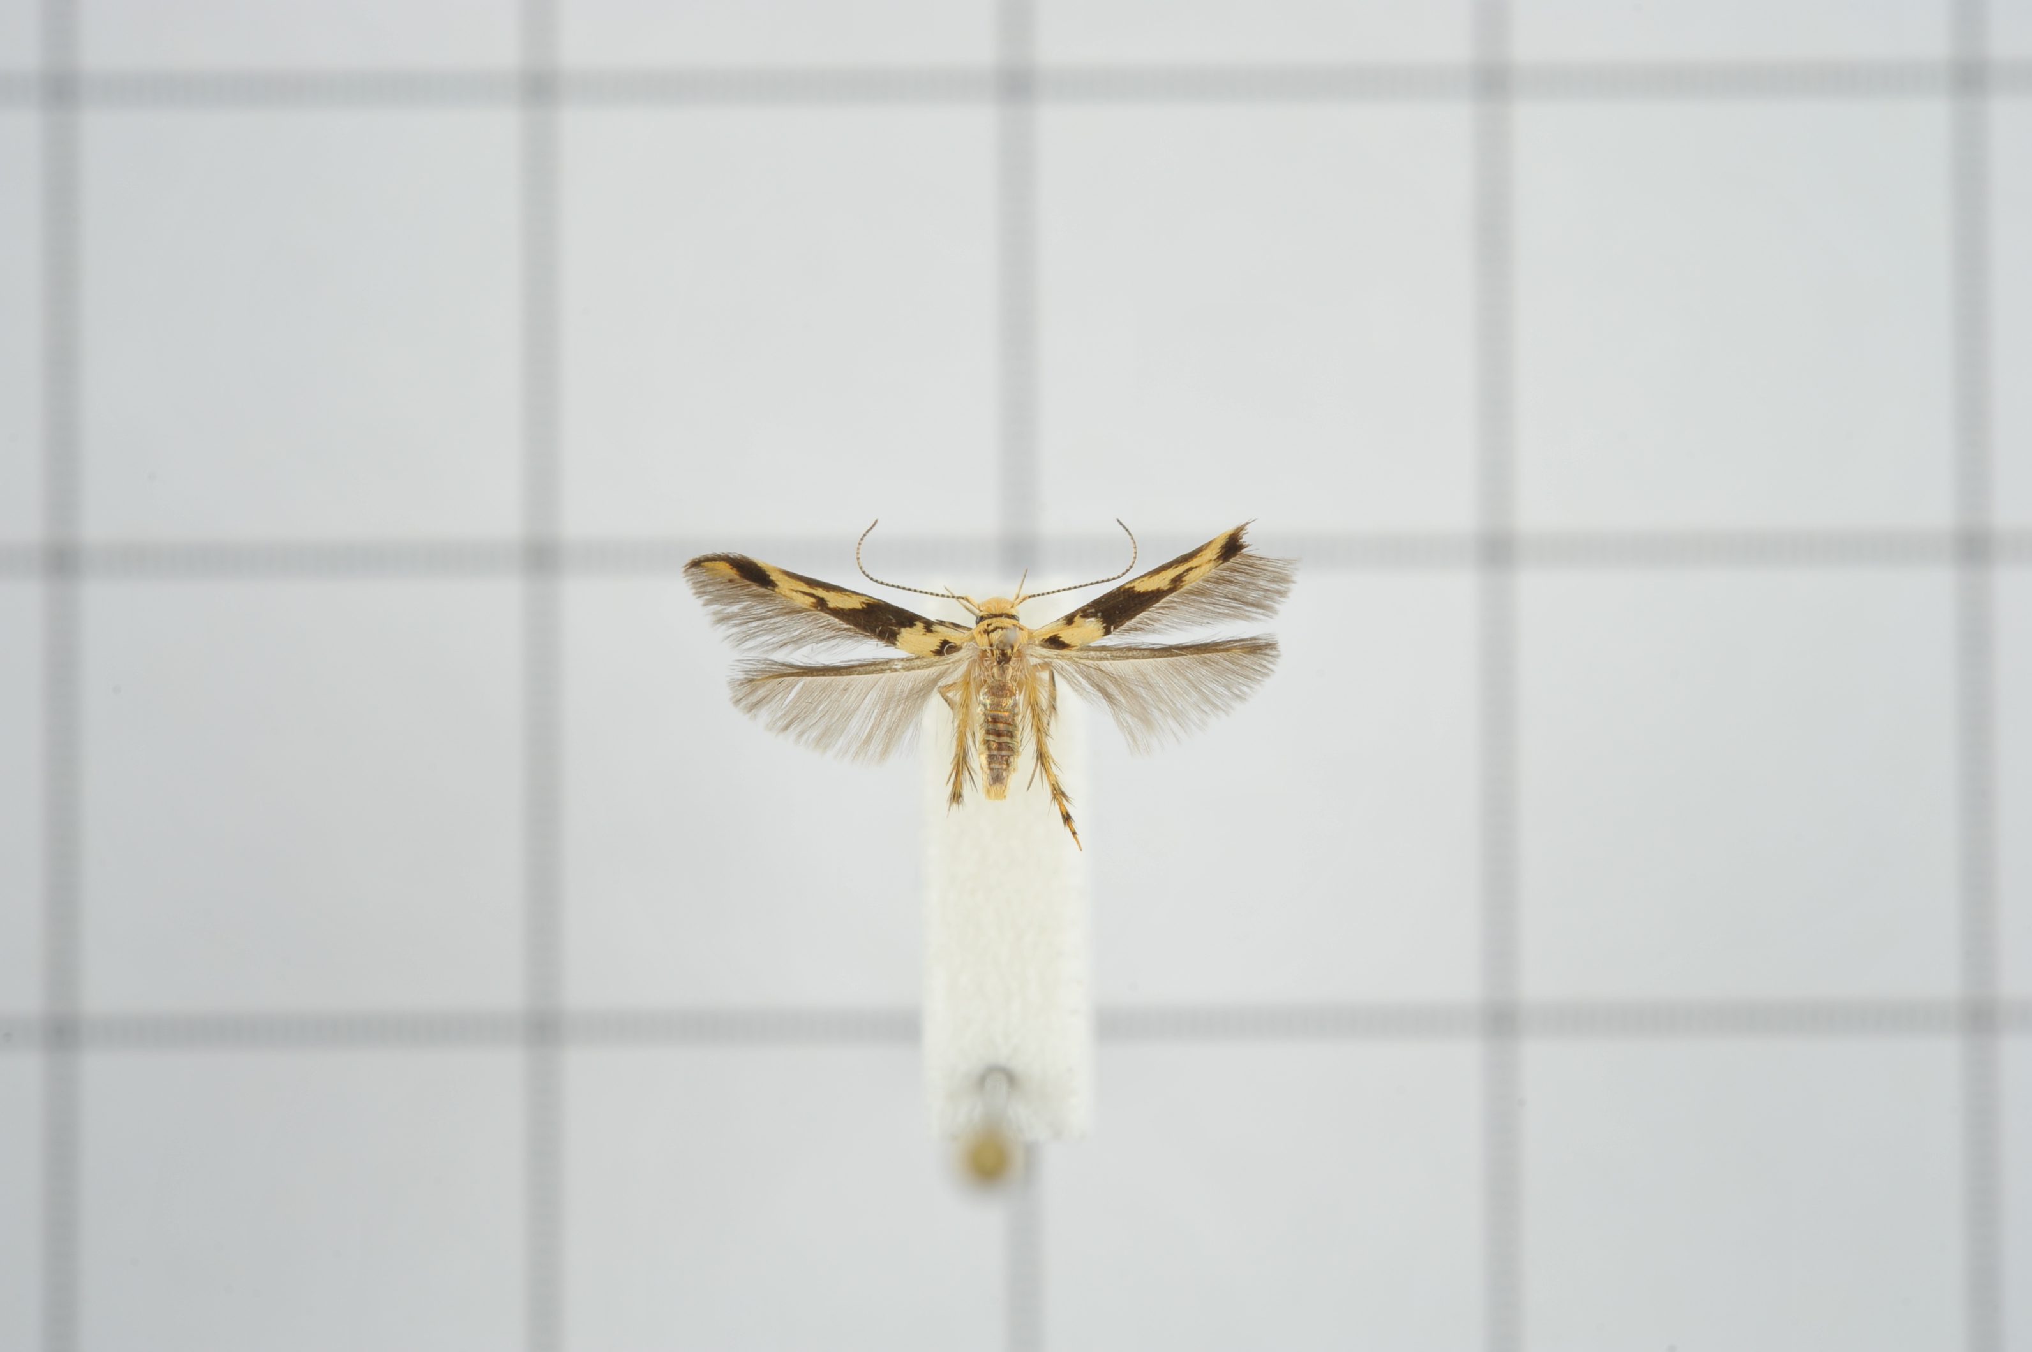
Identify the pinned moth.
Stathmopoda vietnamella
